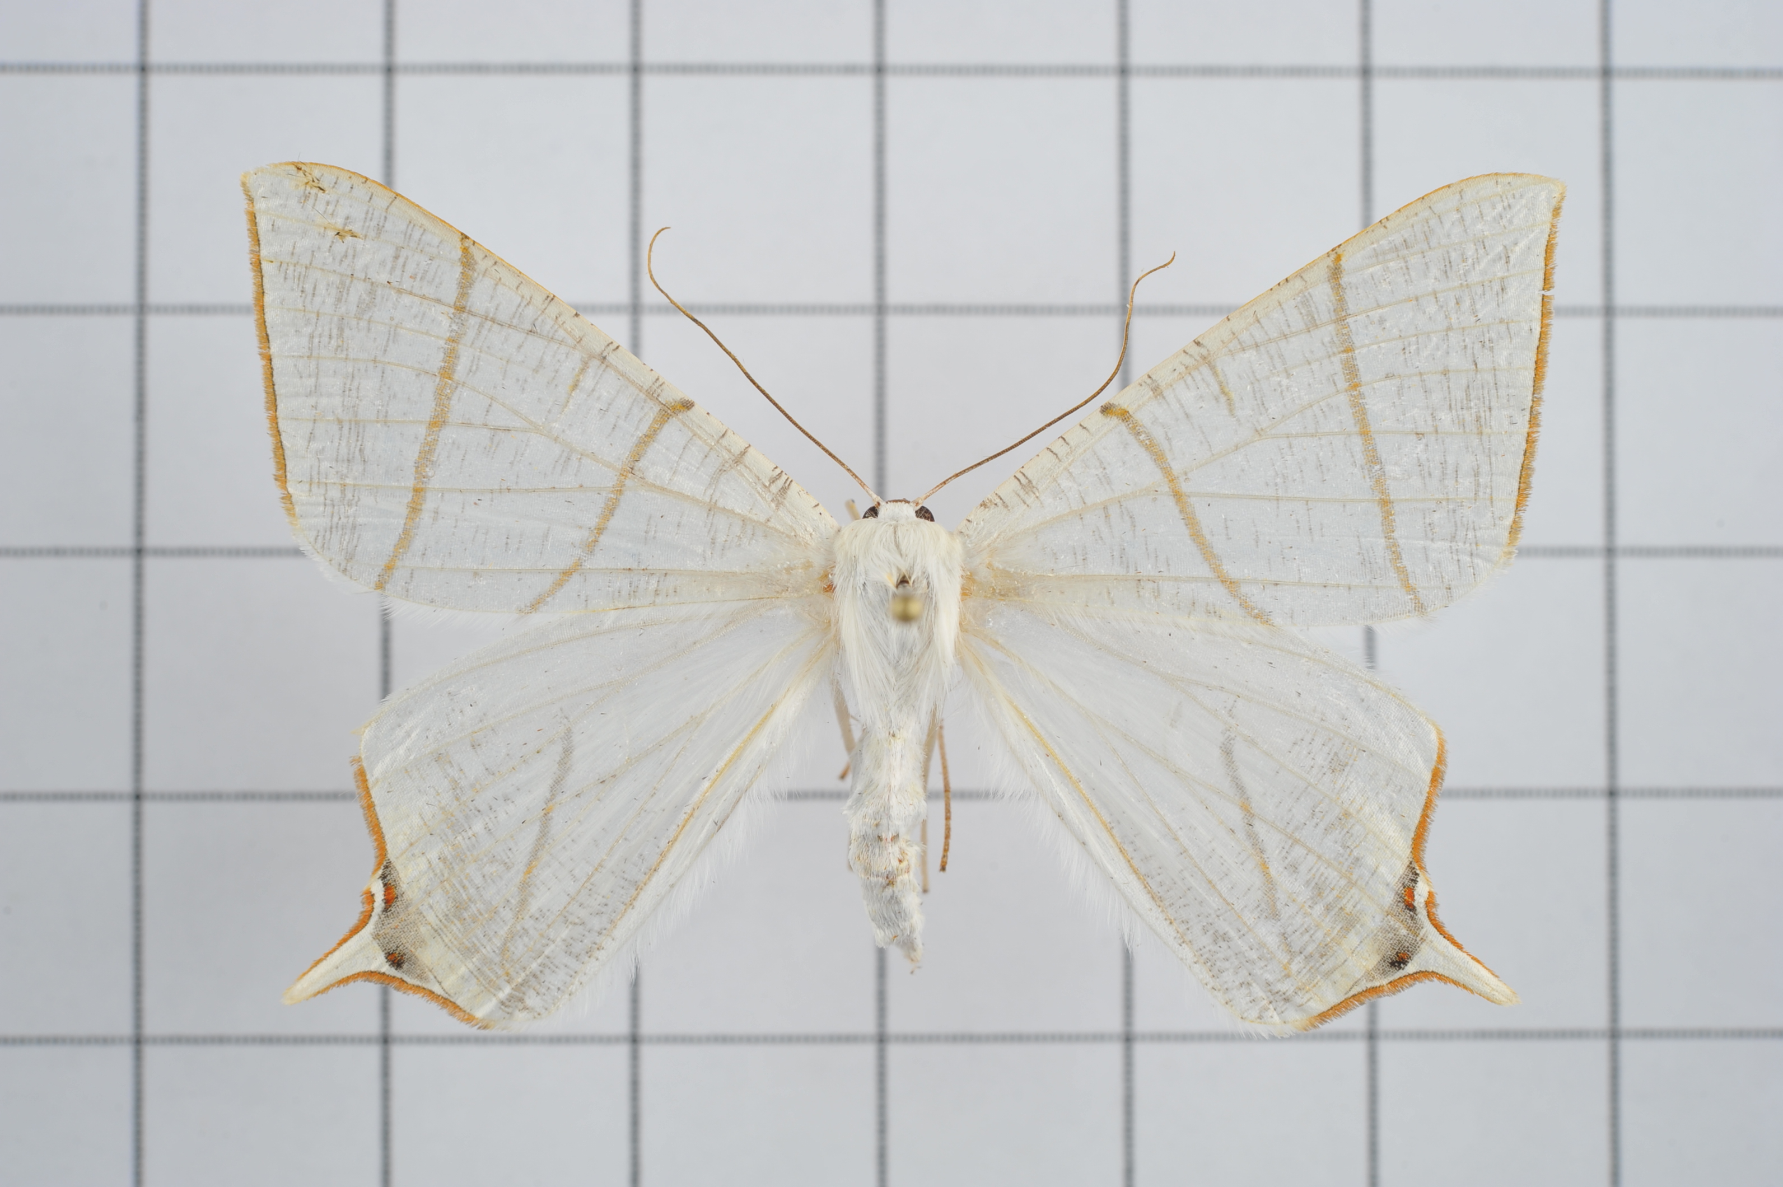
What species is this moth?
Ourapteryx changi
